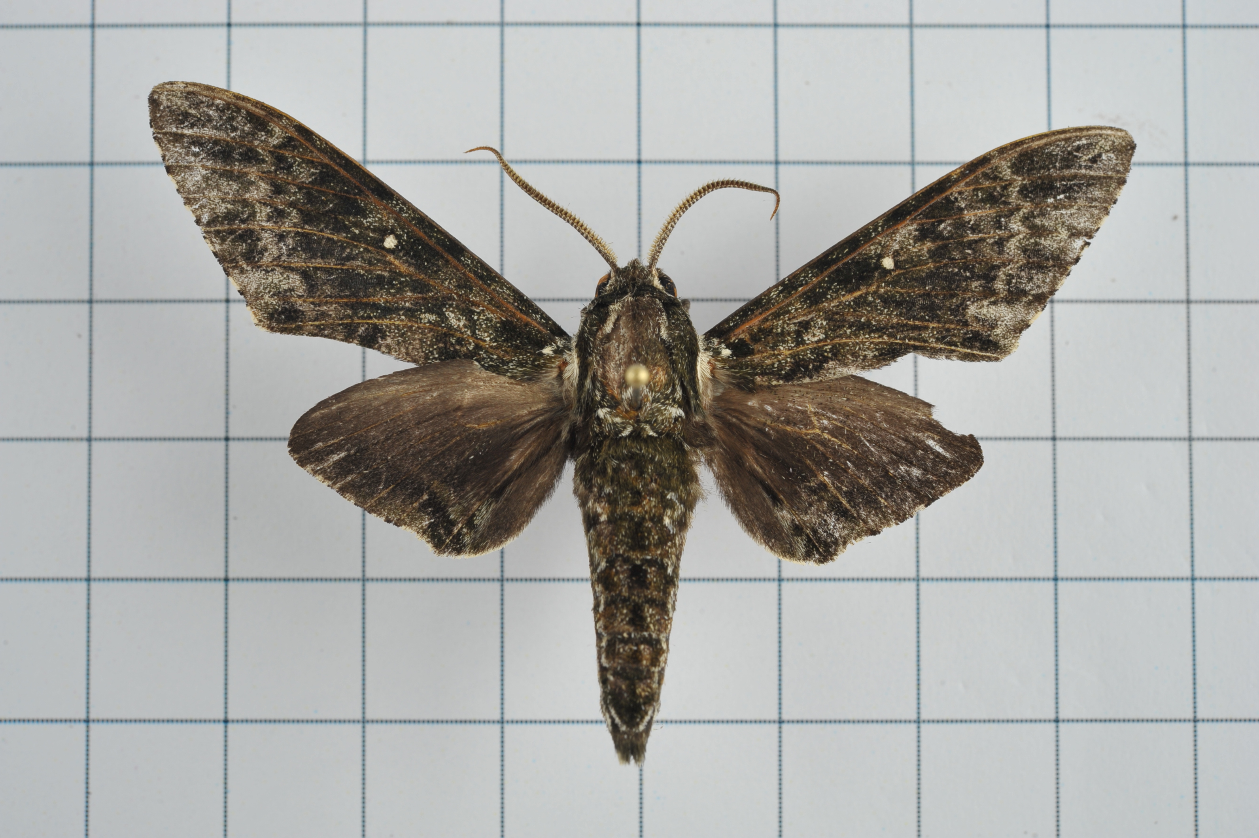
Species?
Dolbina formosana
